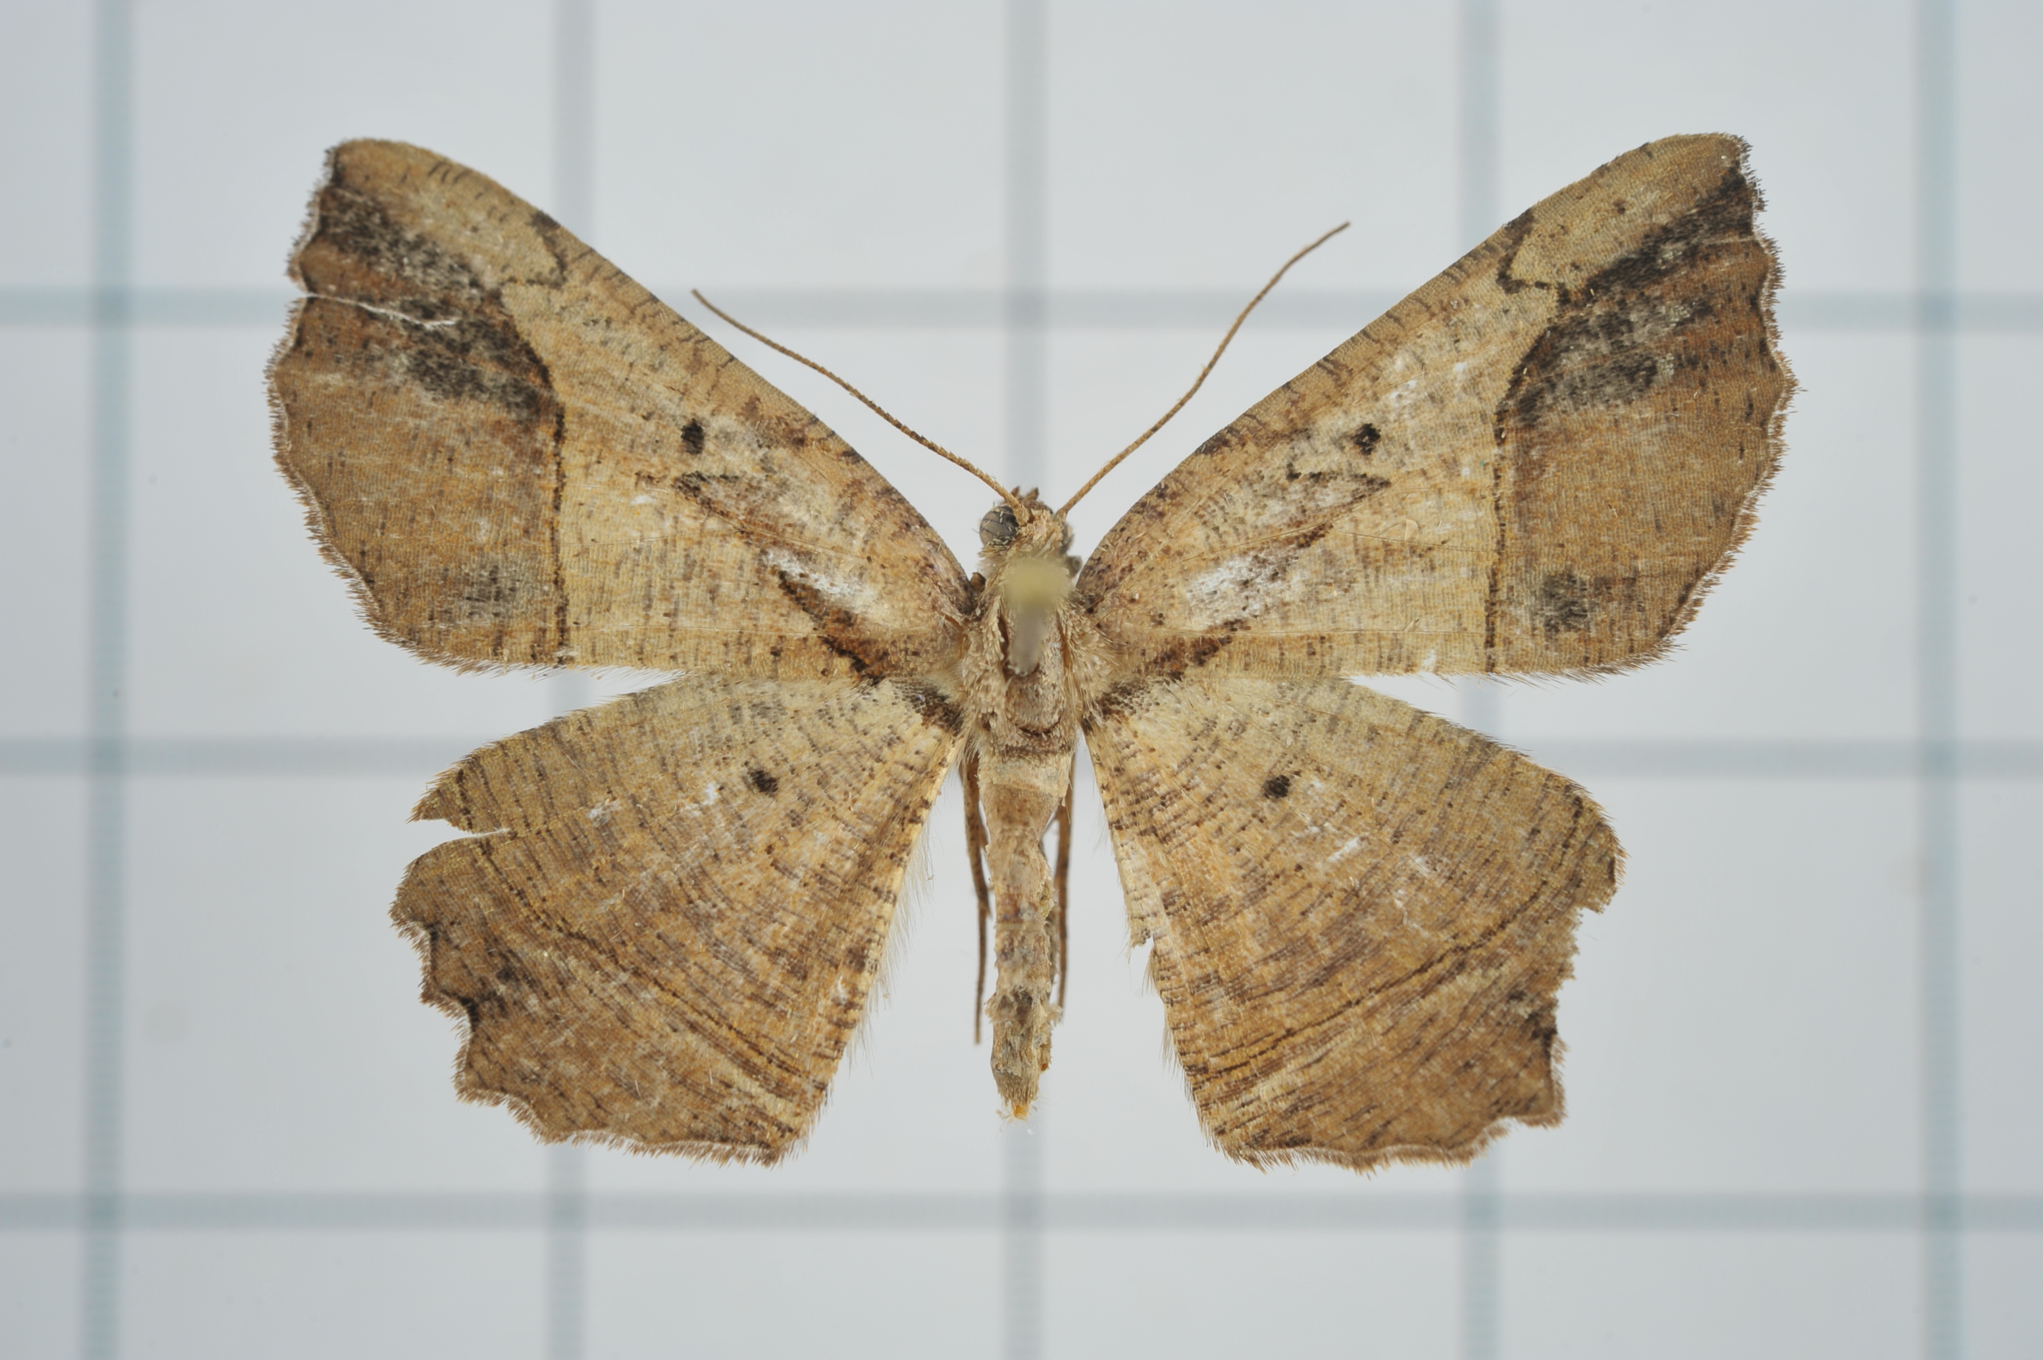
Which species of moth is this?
Menophra taiwana
